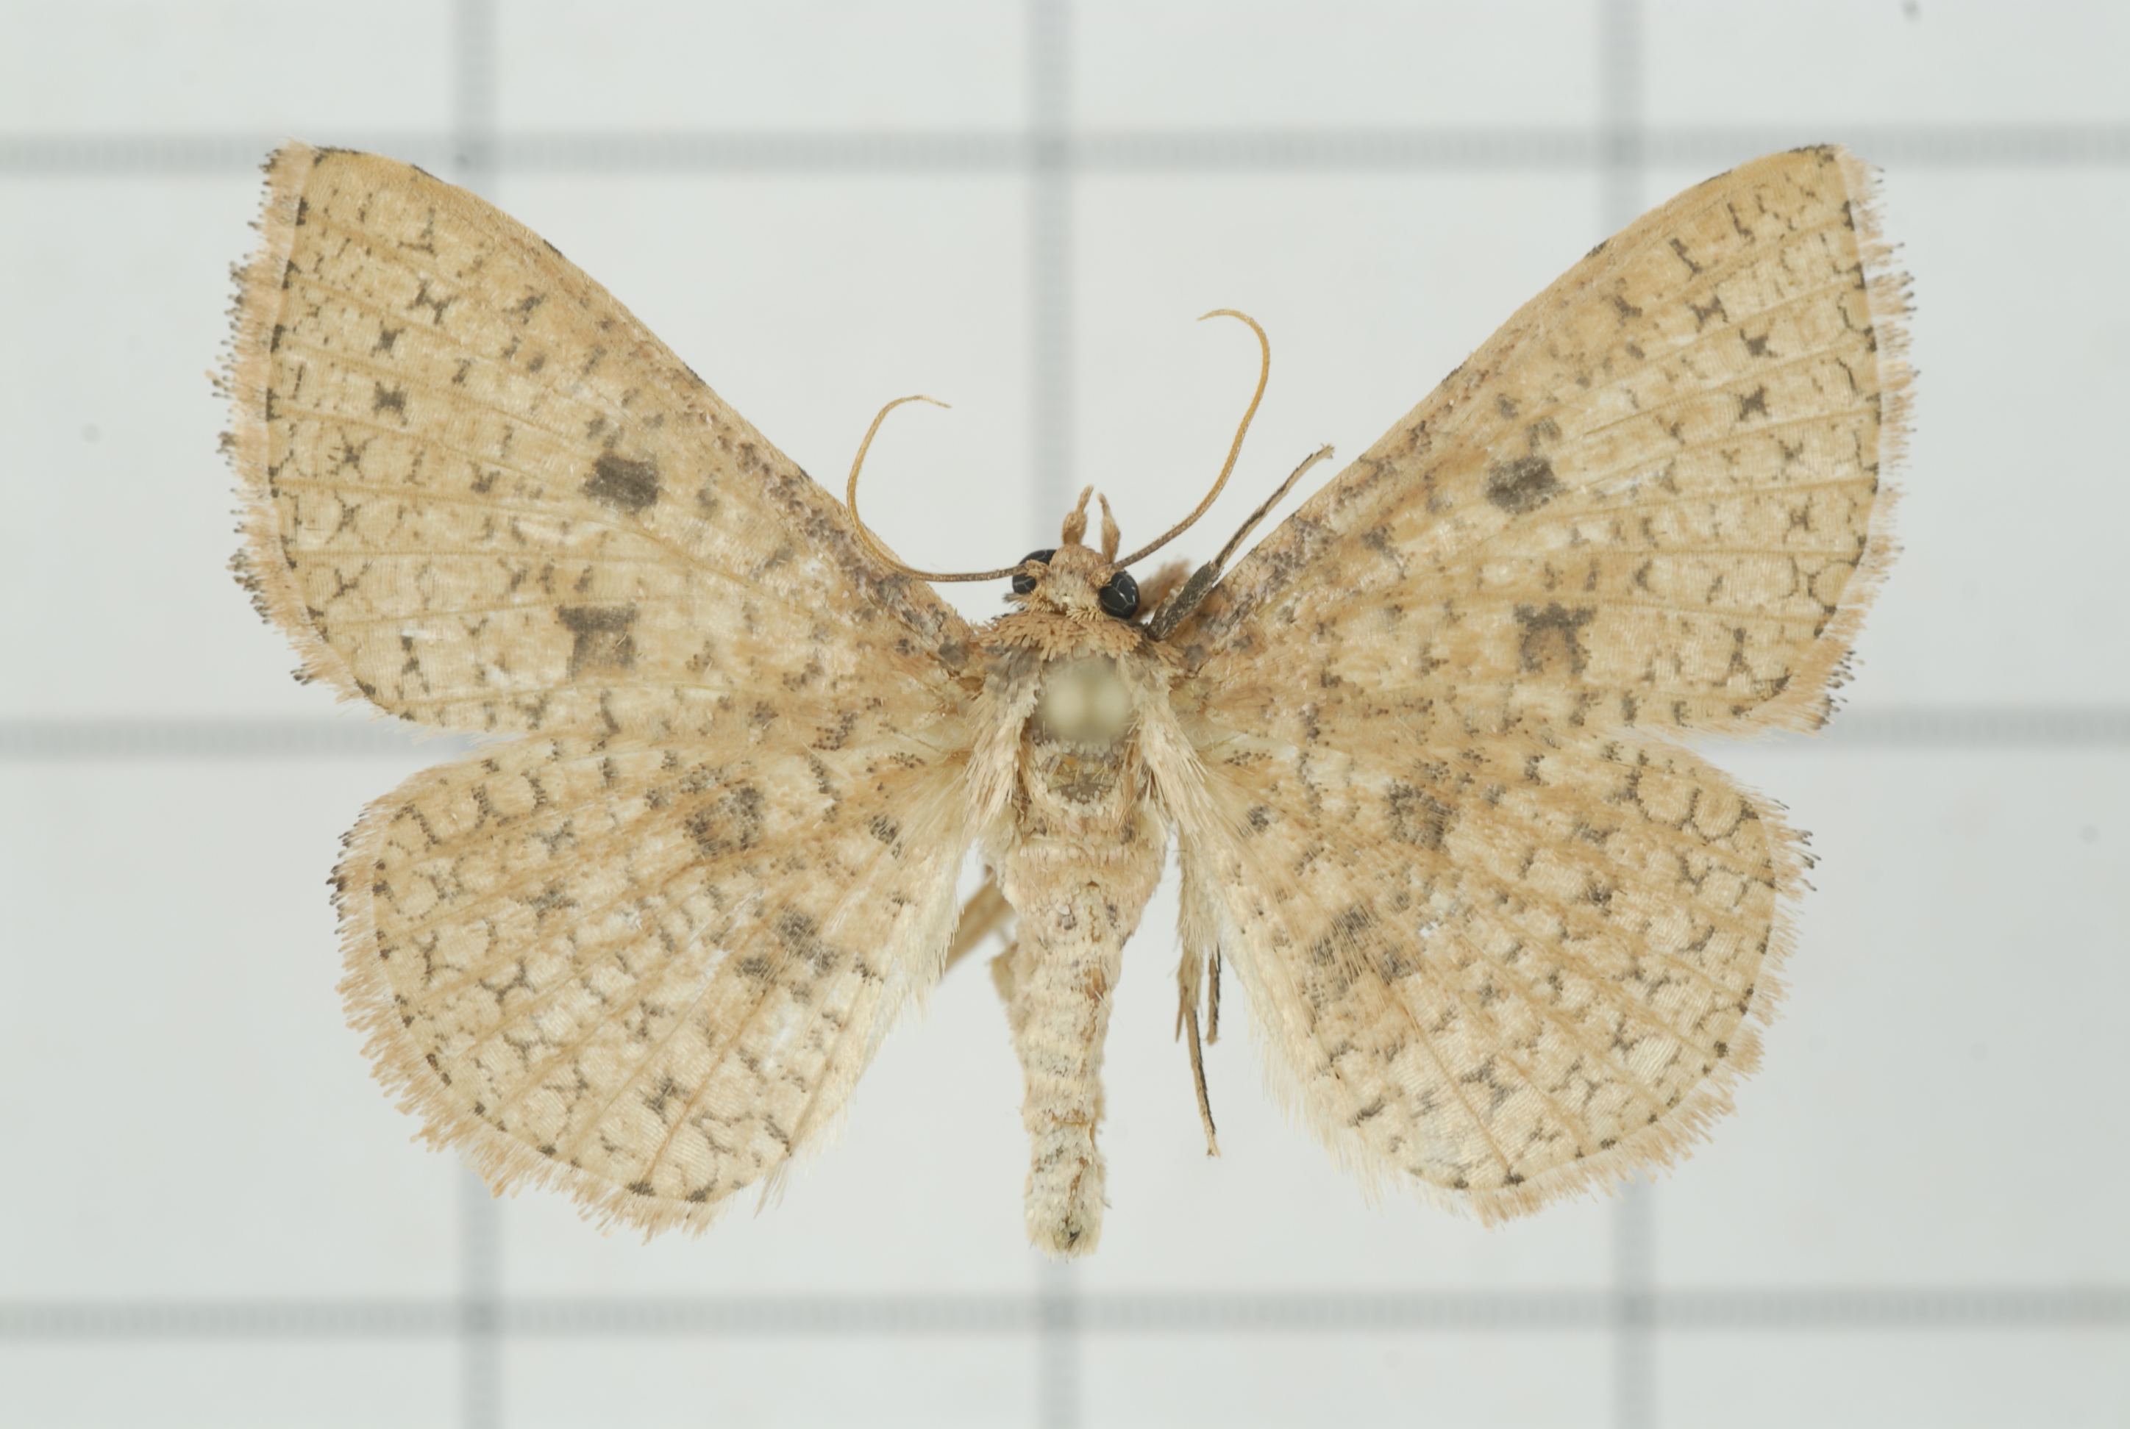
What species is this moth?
Herimba formosa
